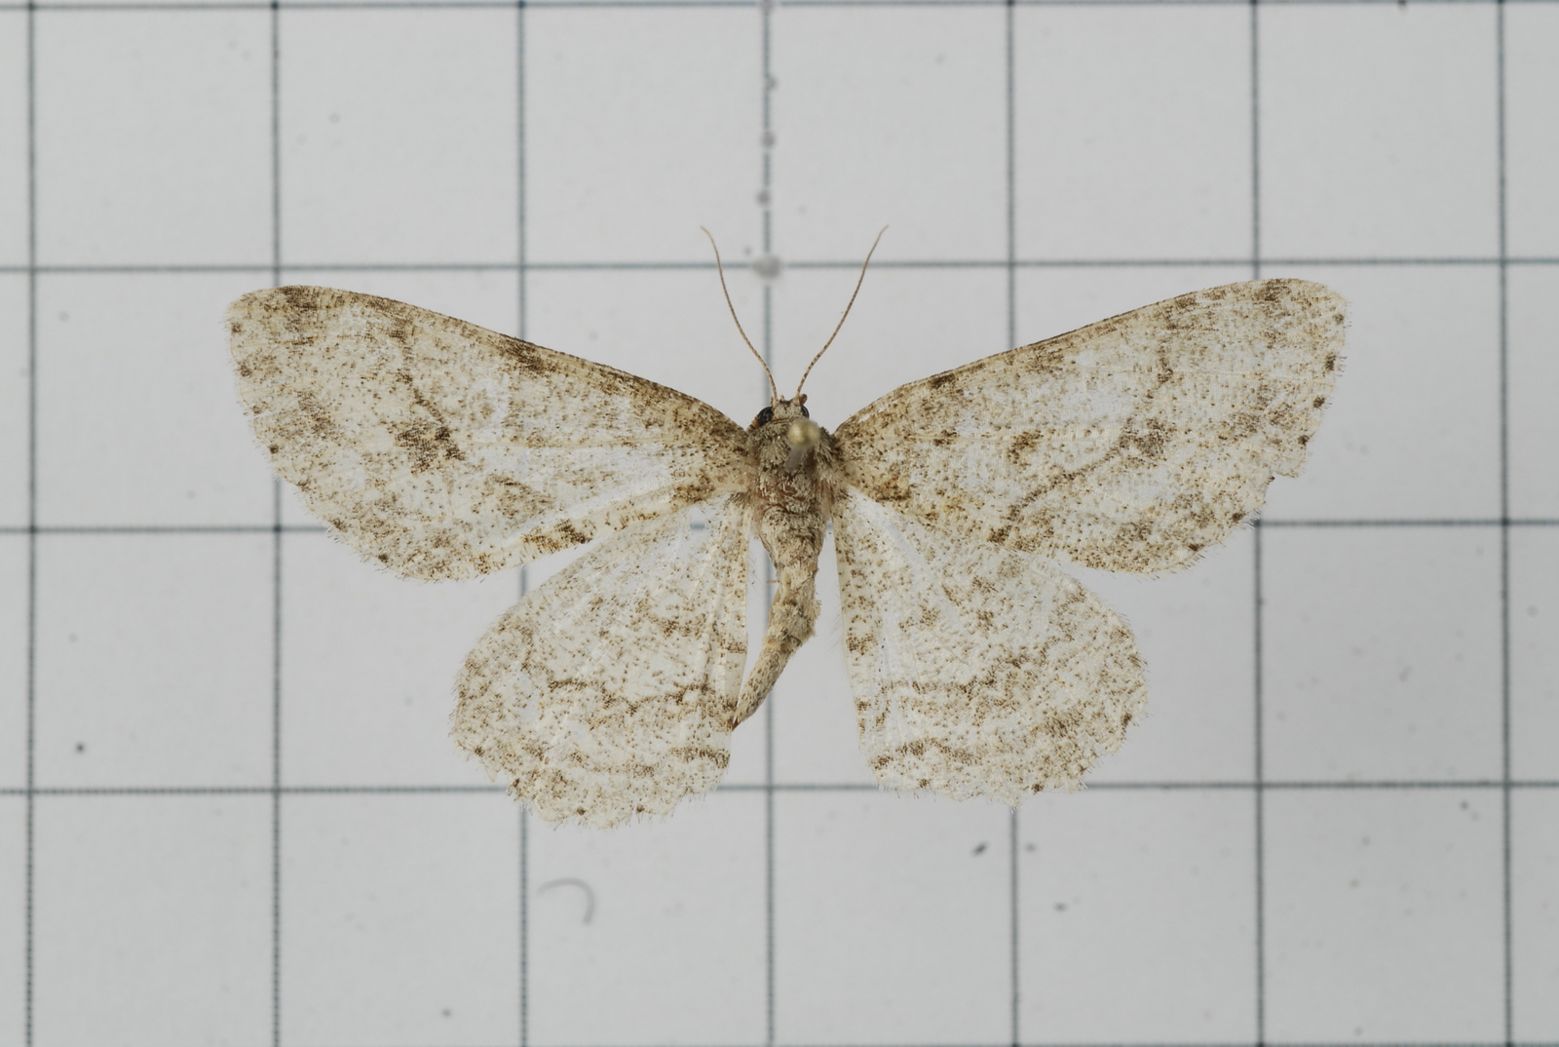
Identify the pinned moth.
Ectropis arizanensis
